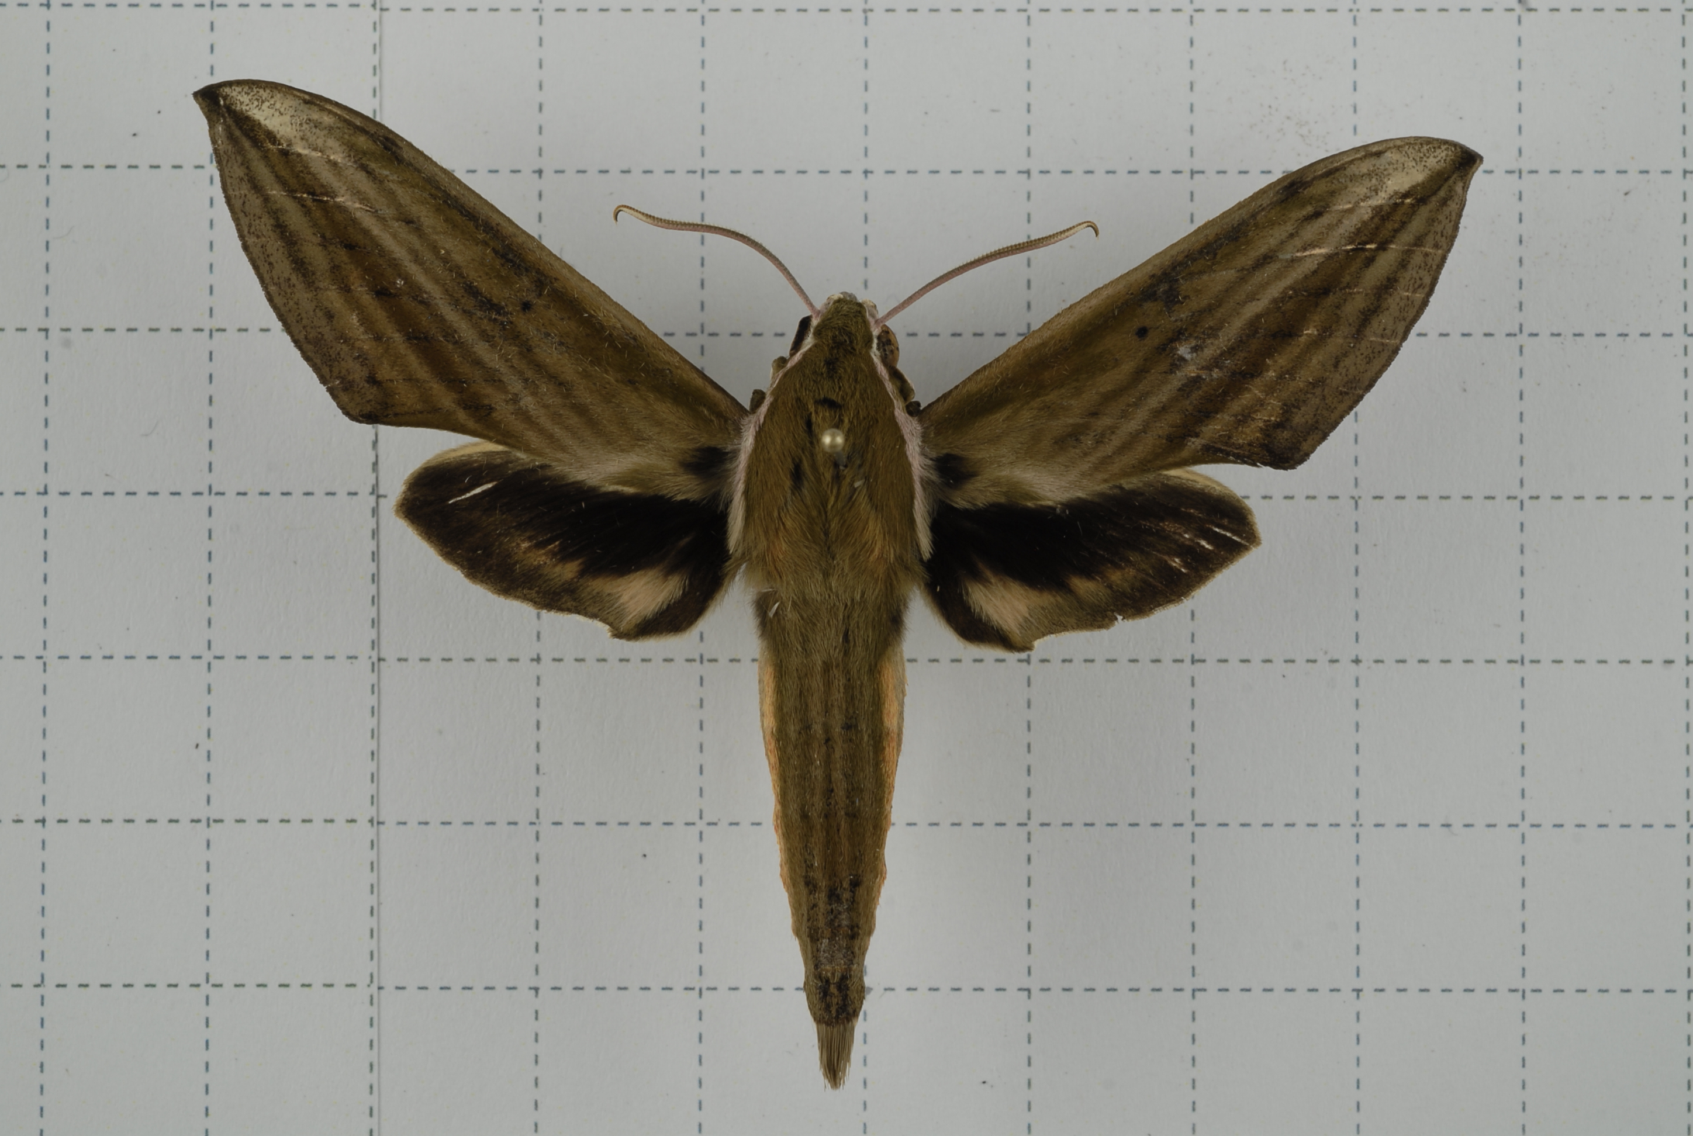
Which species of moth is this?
Cechetra minor
